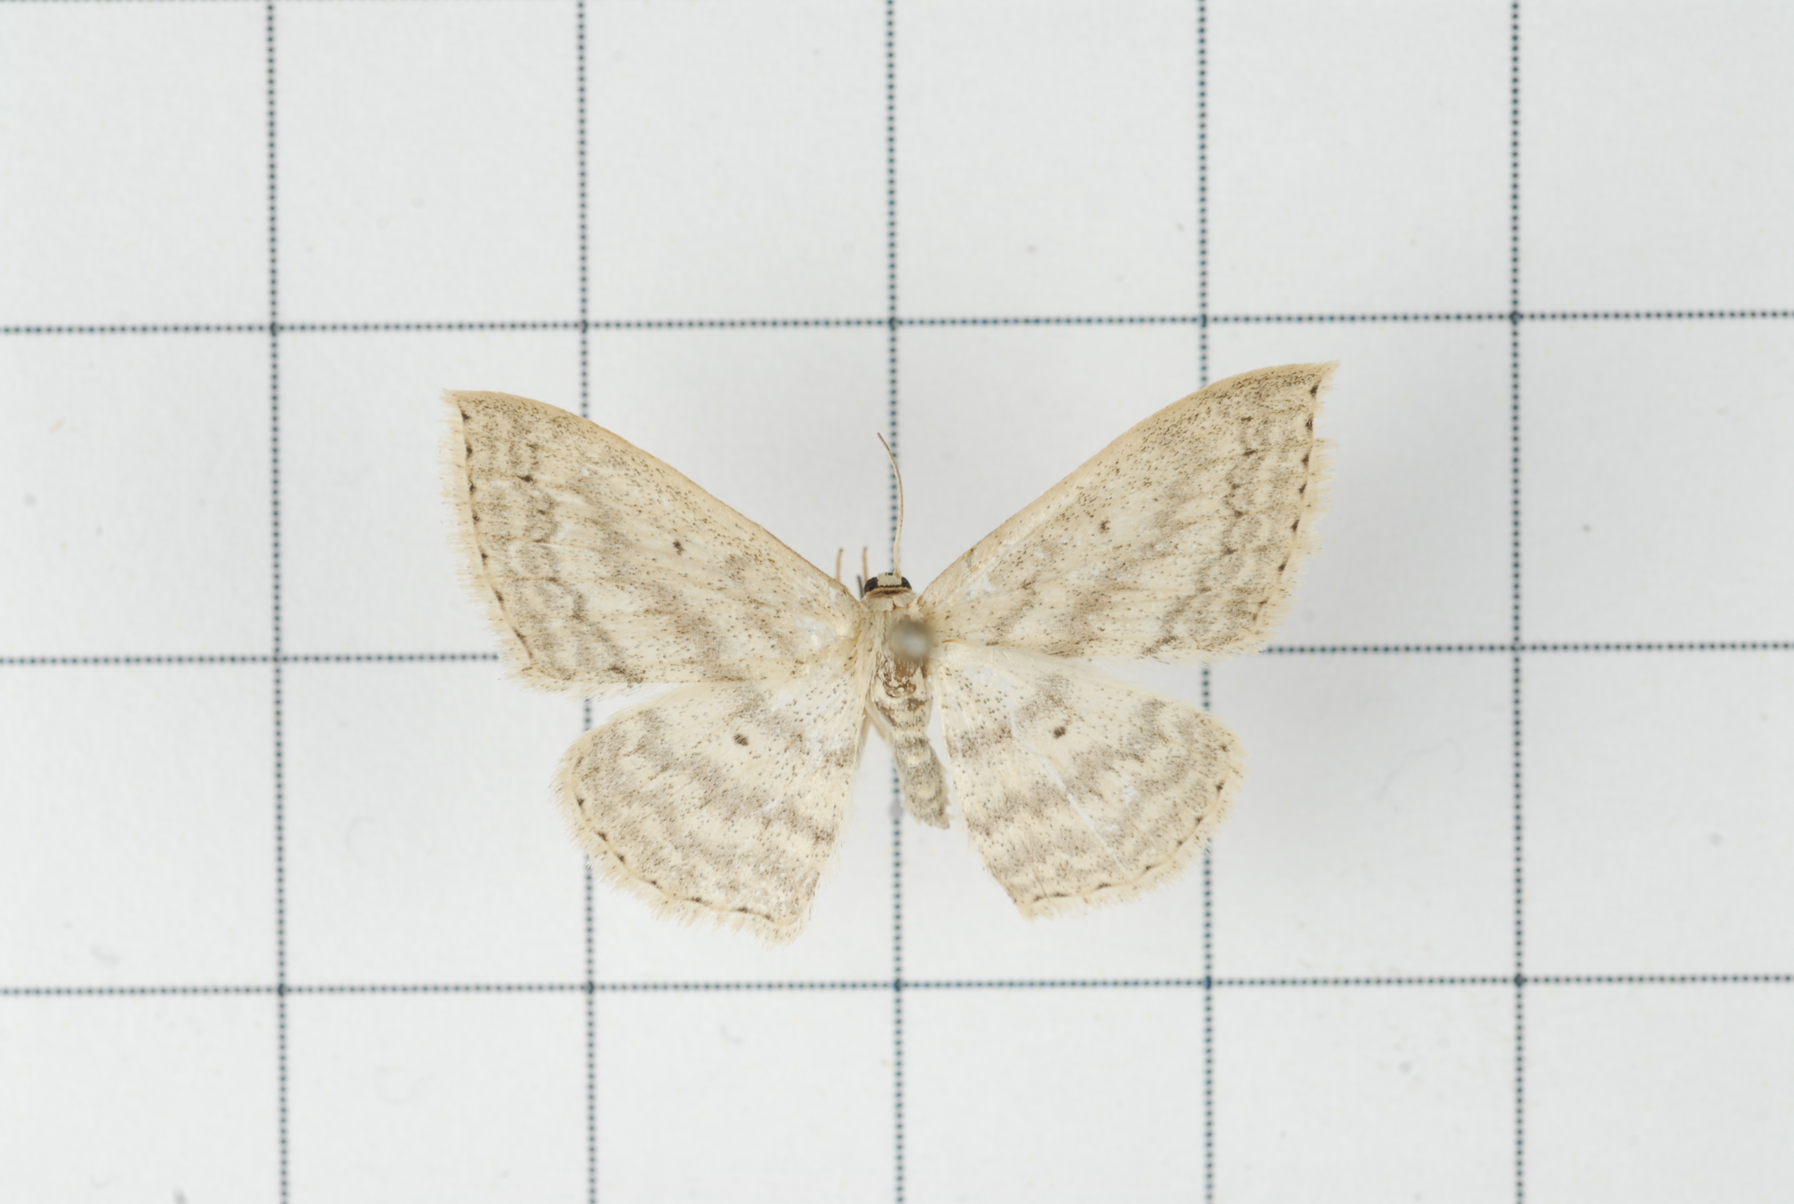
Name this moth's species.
Scopula kagiata
